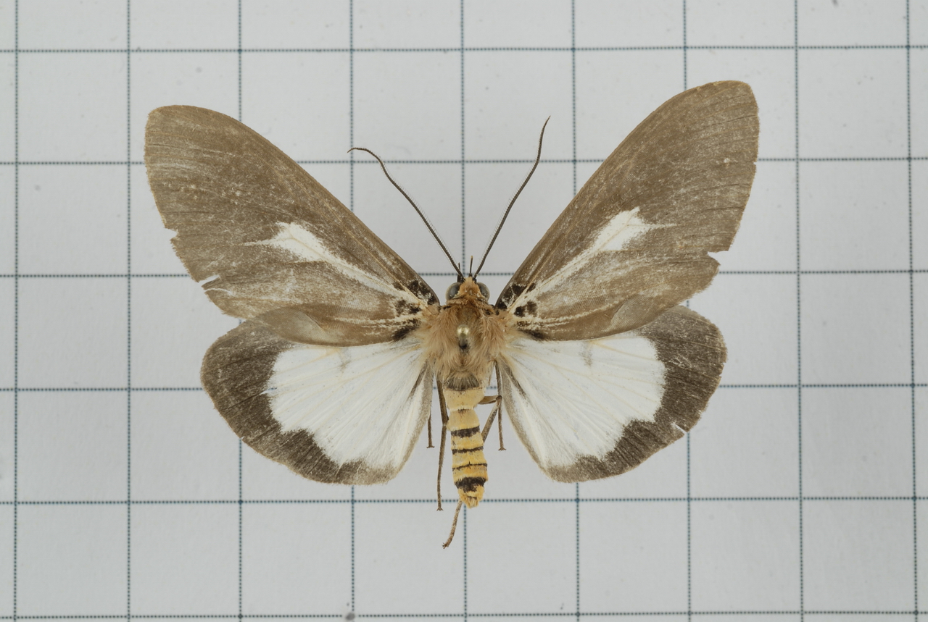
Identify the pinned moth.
Asota heliconia zebrina
